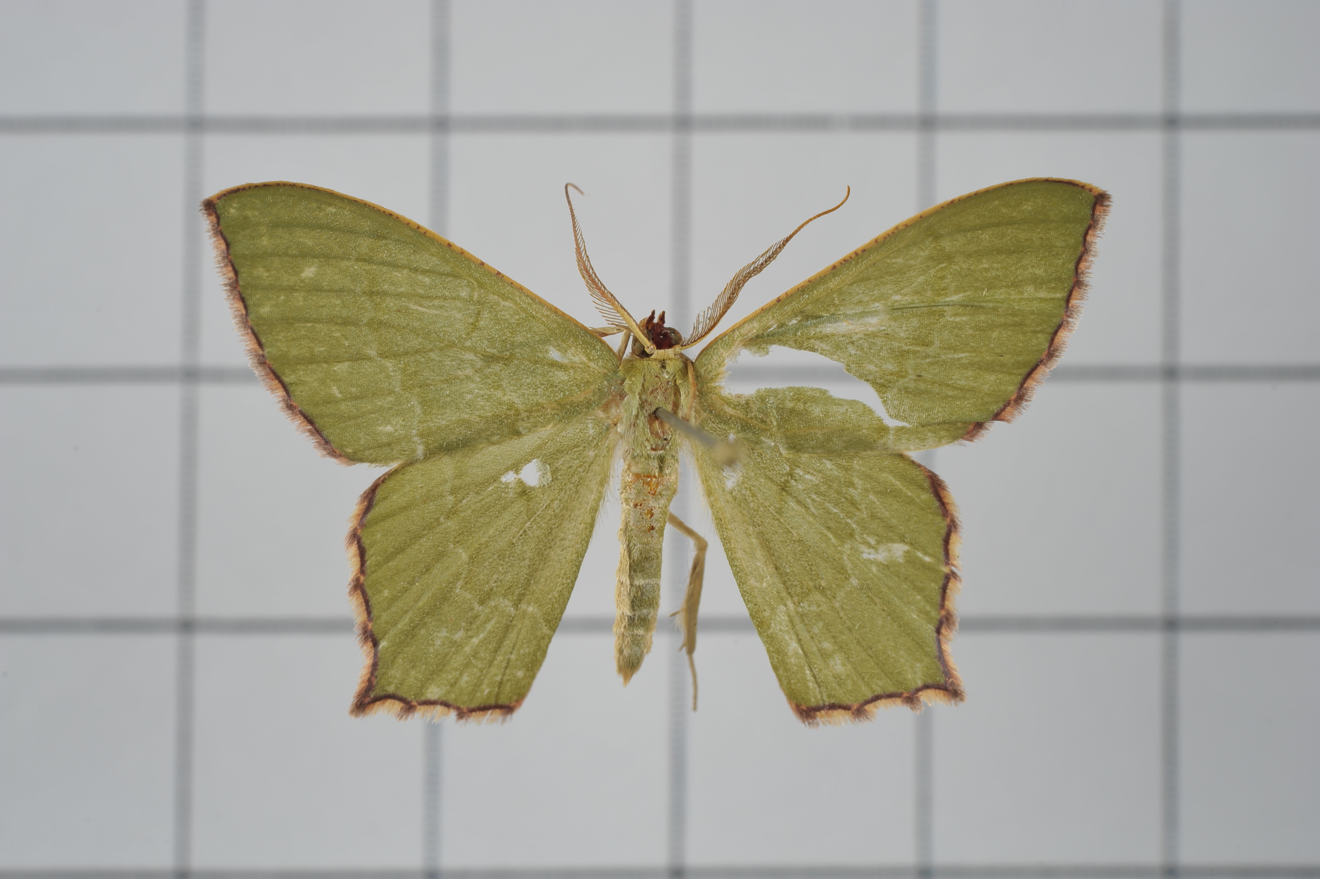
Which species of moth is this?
Maxates rufolimbata
